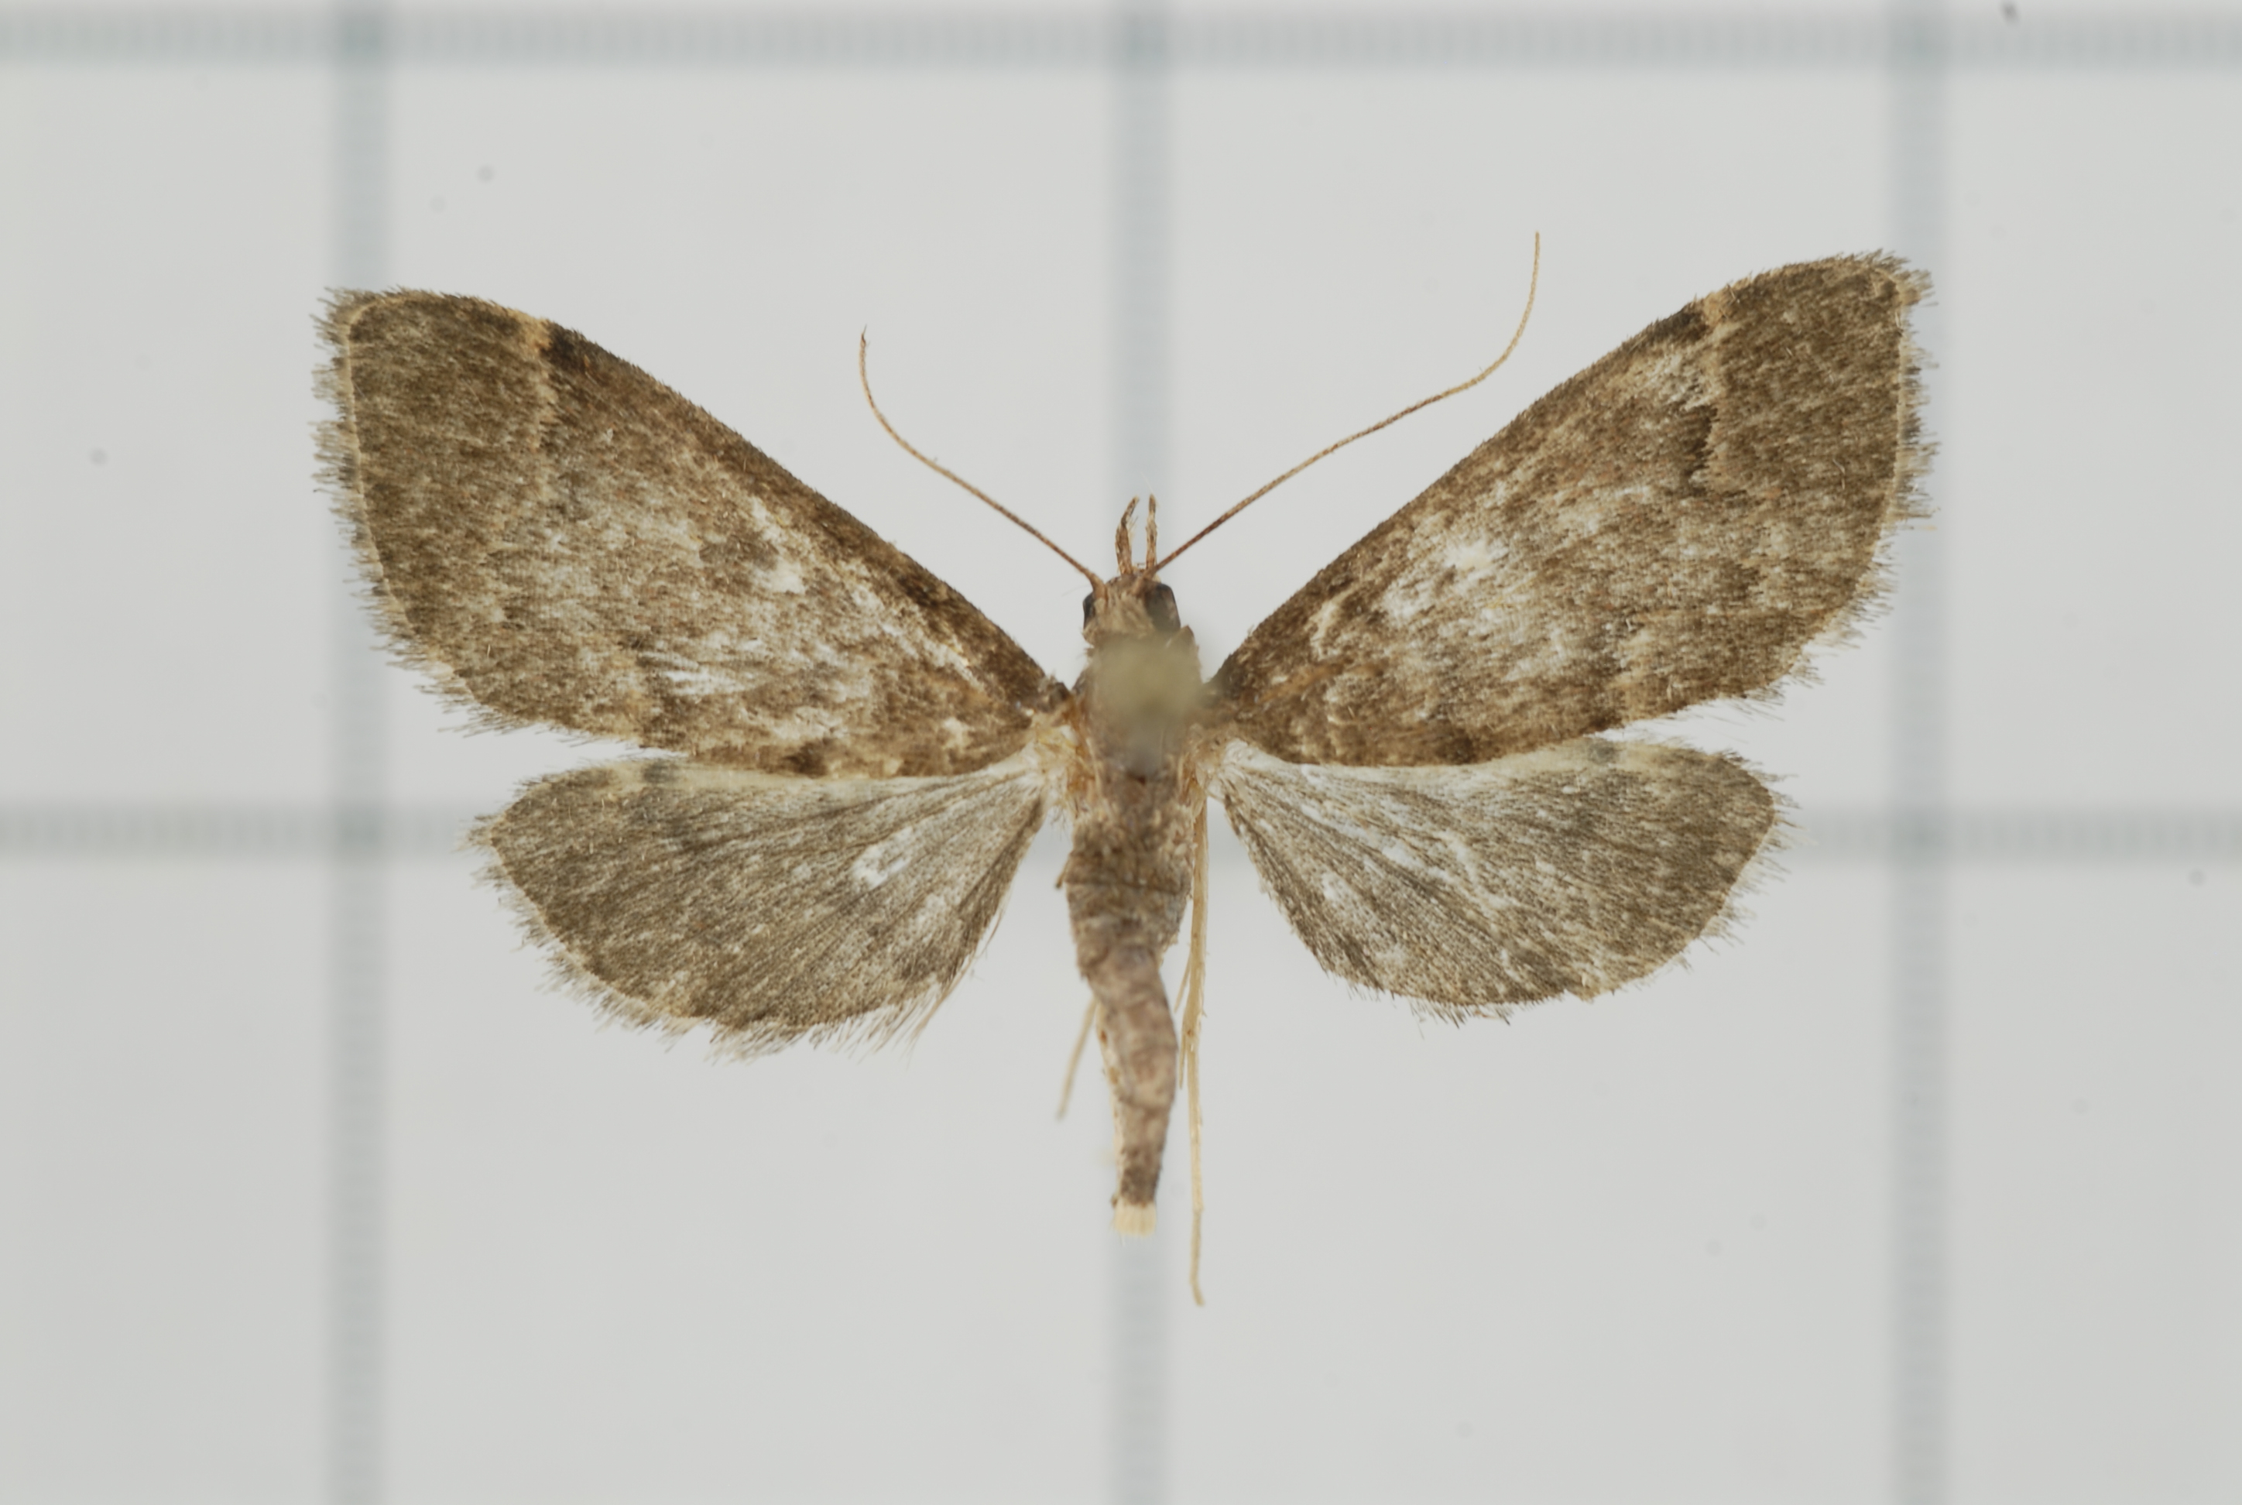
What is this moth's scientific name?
Camptomastix hisbonalis
